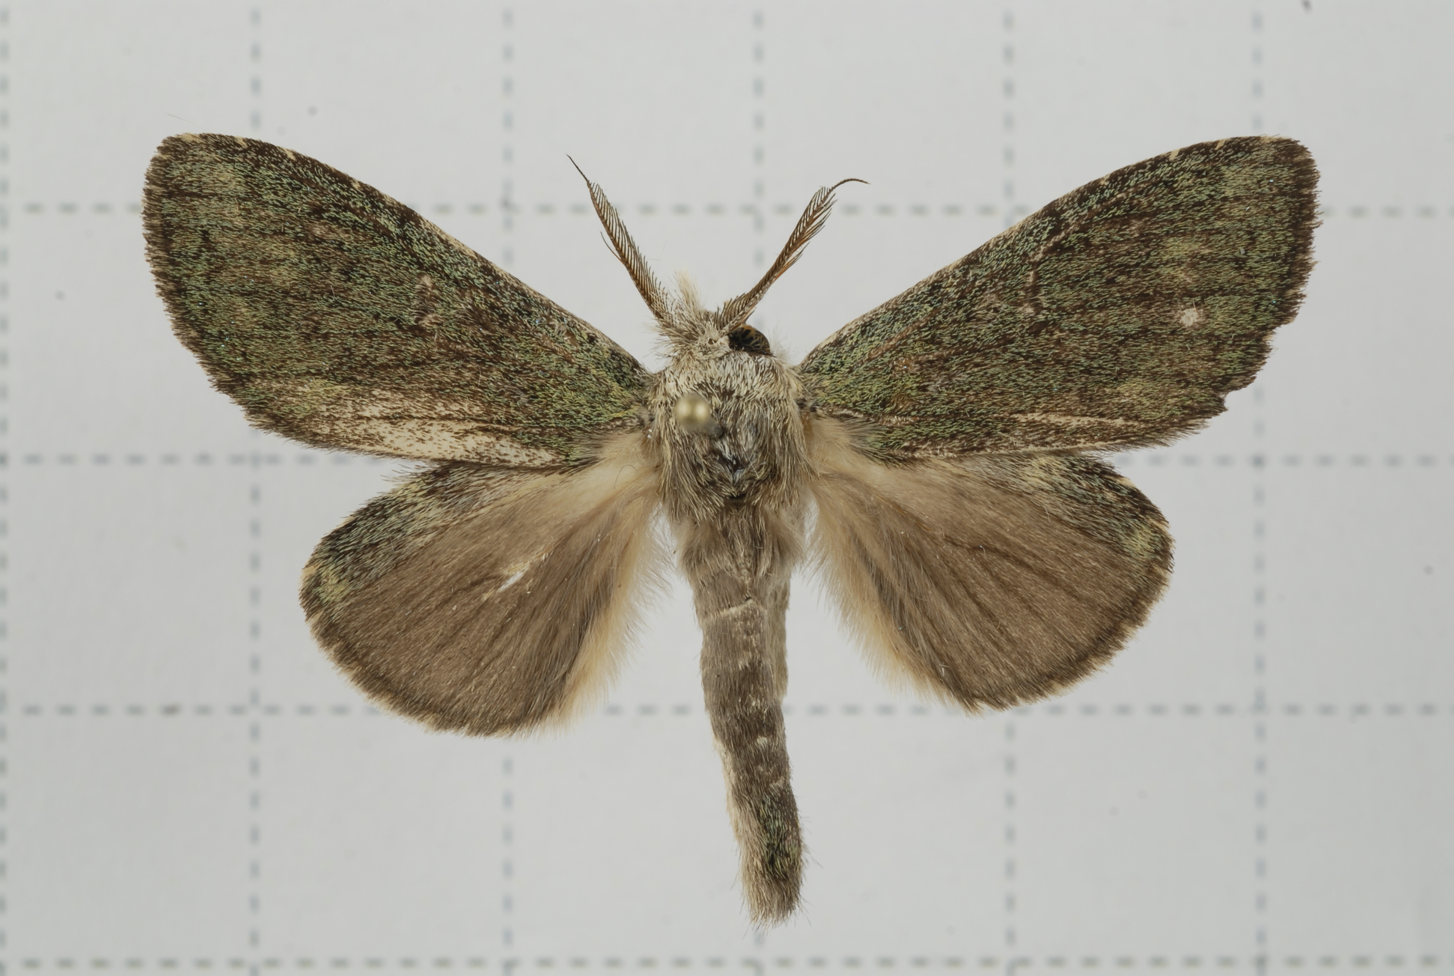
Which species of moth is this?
Syntypistis cyanea cyanea
